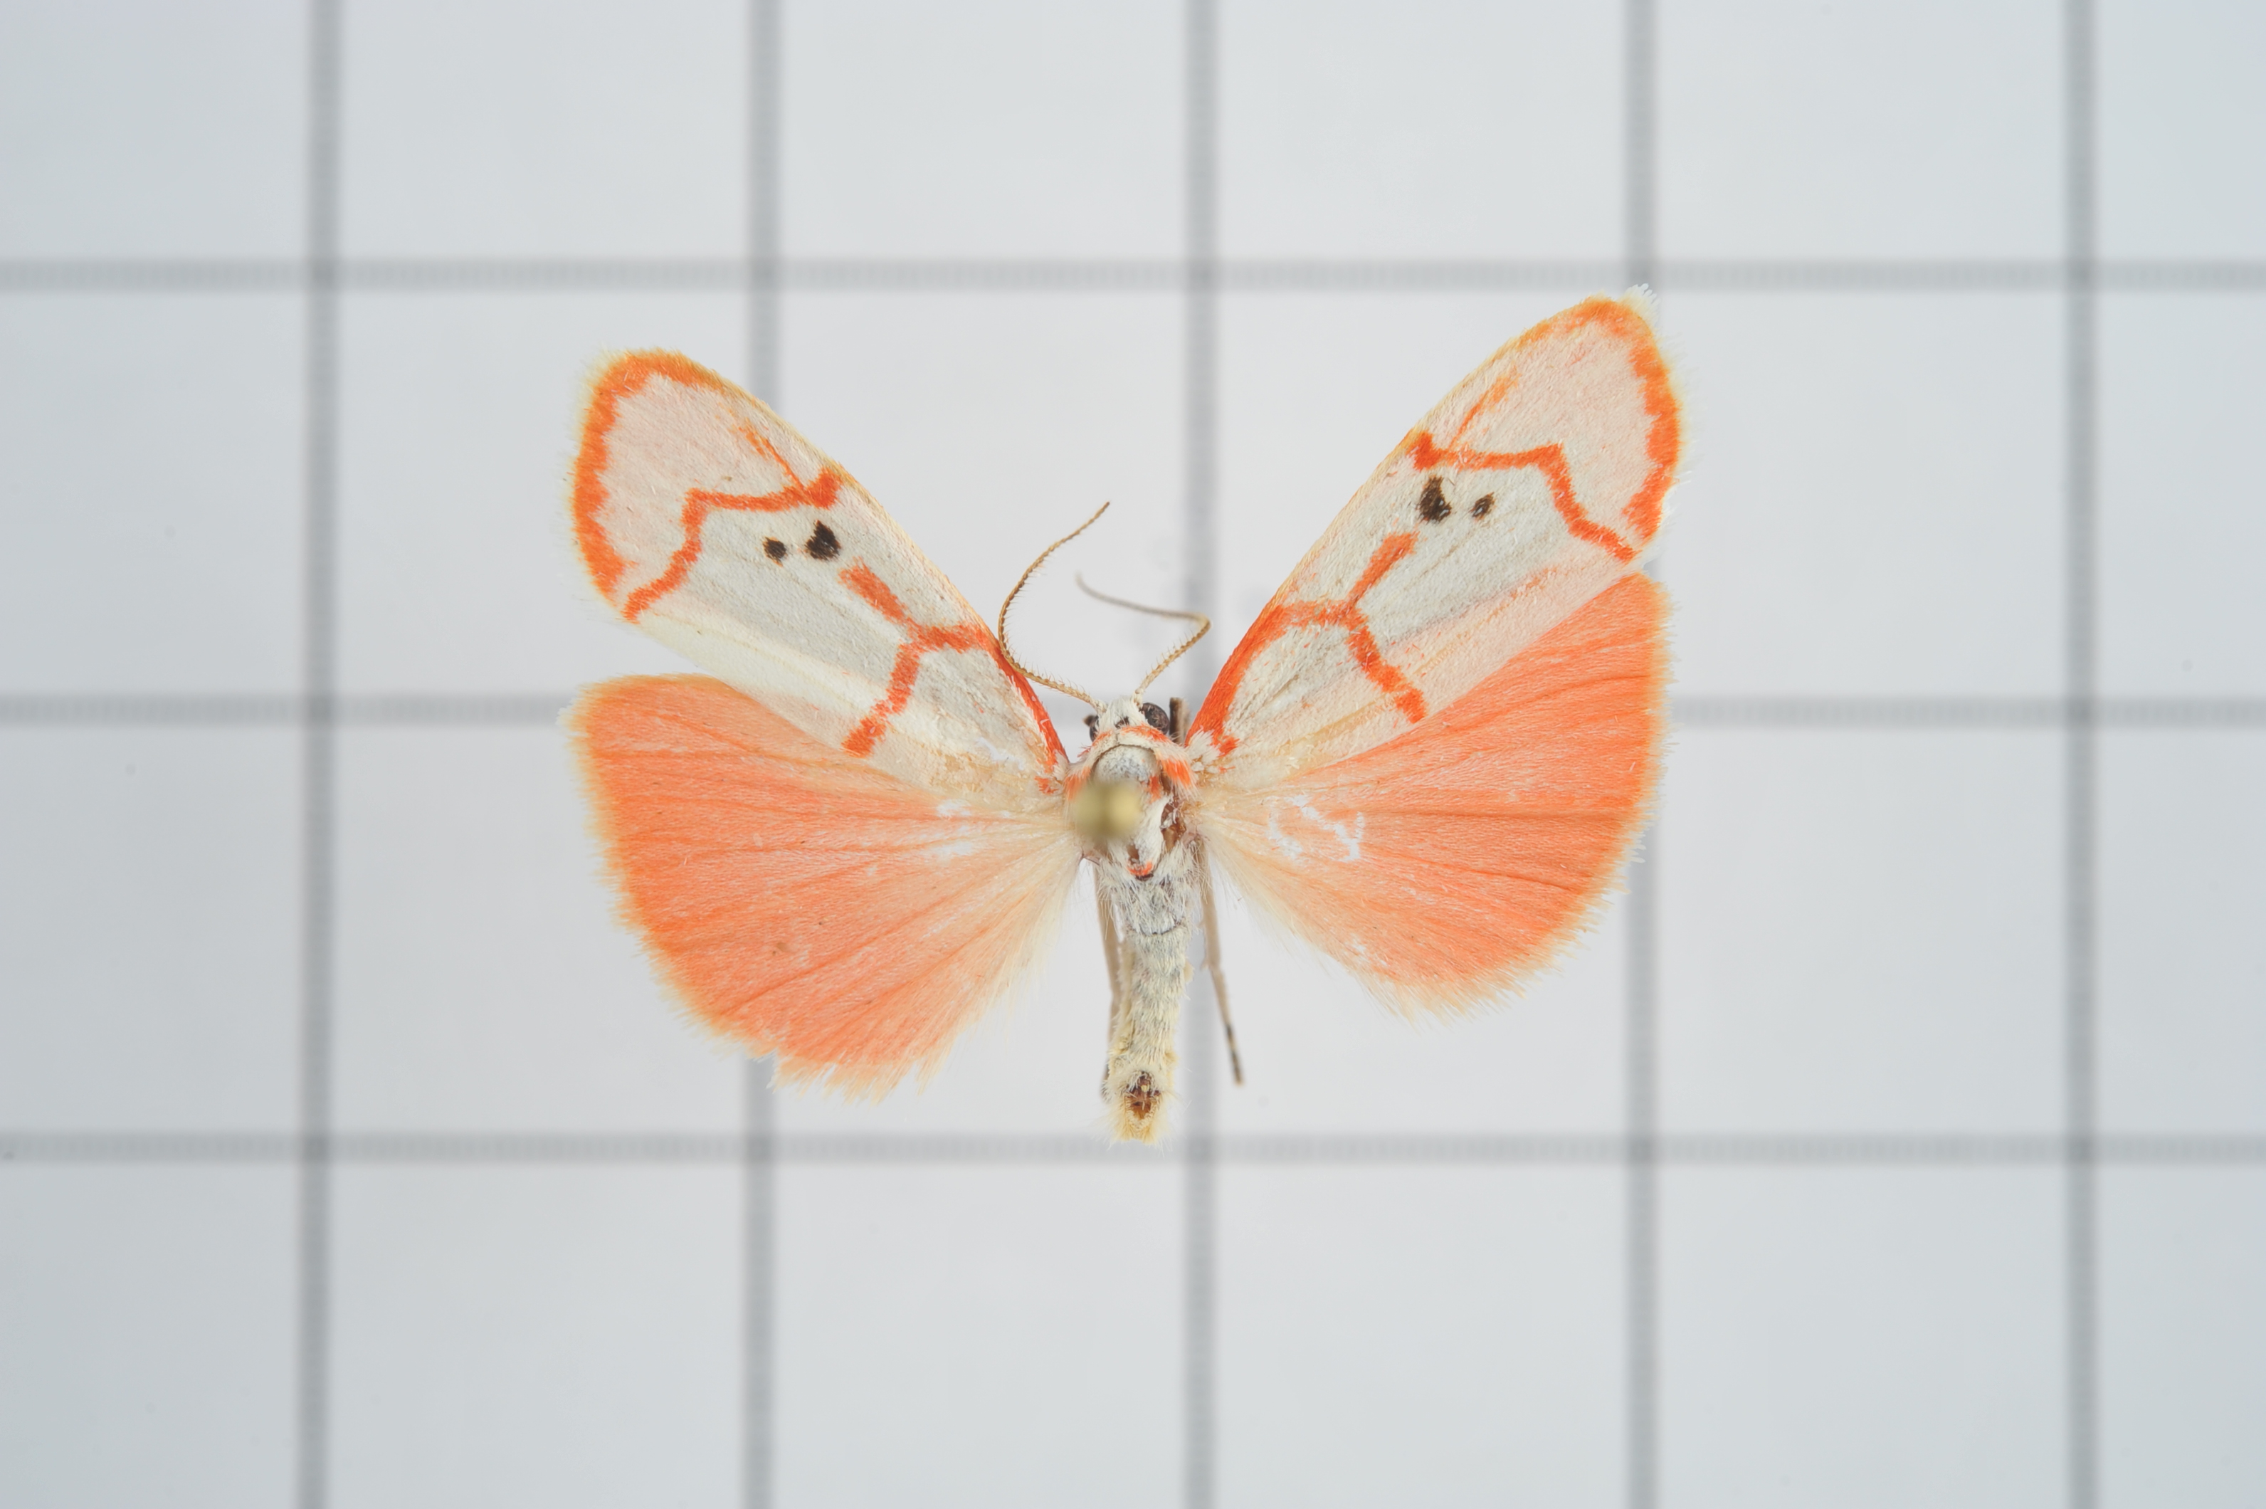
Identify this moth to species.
Cyana sanguinea
